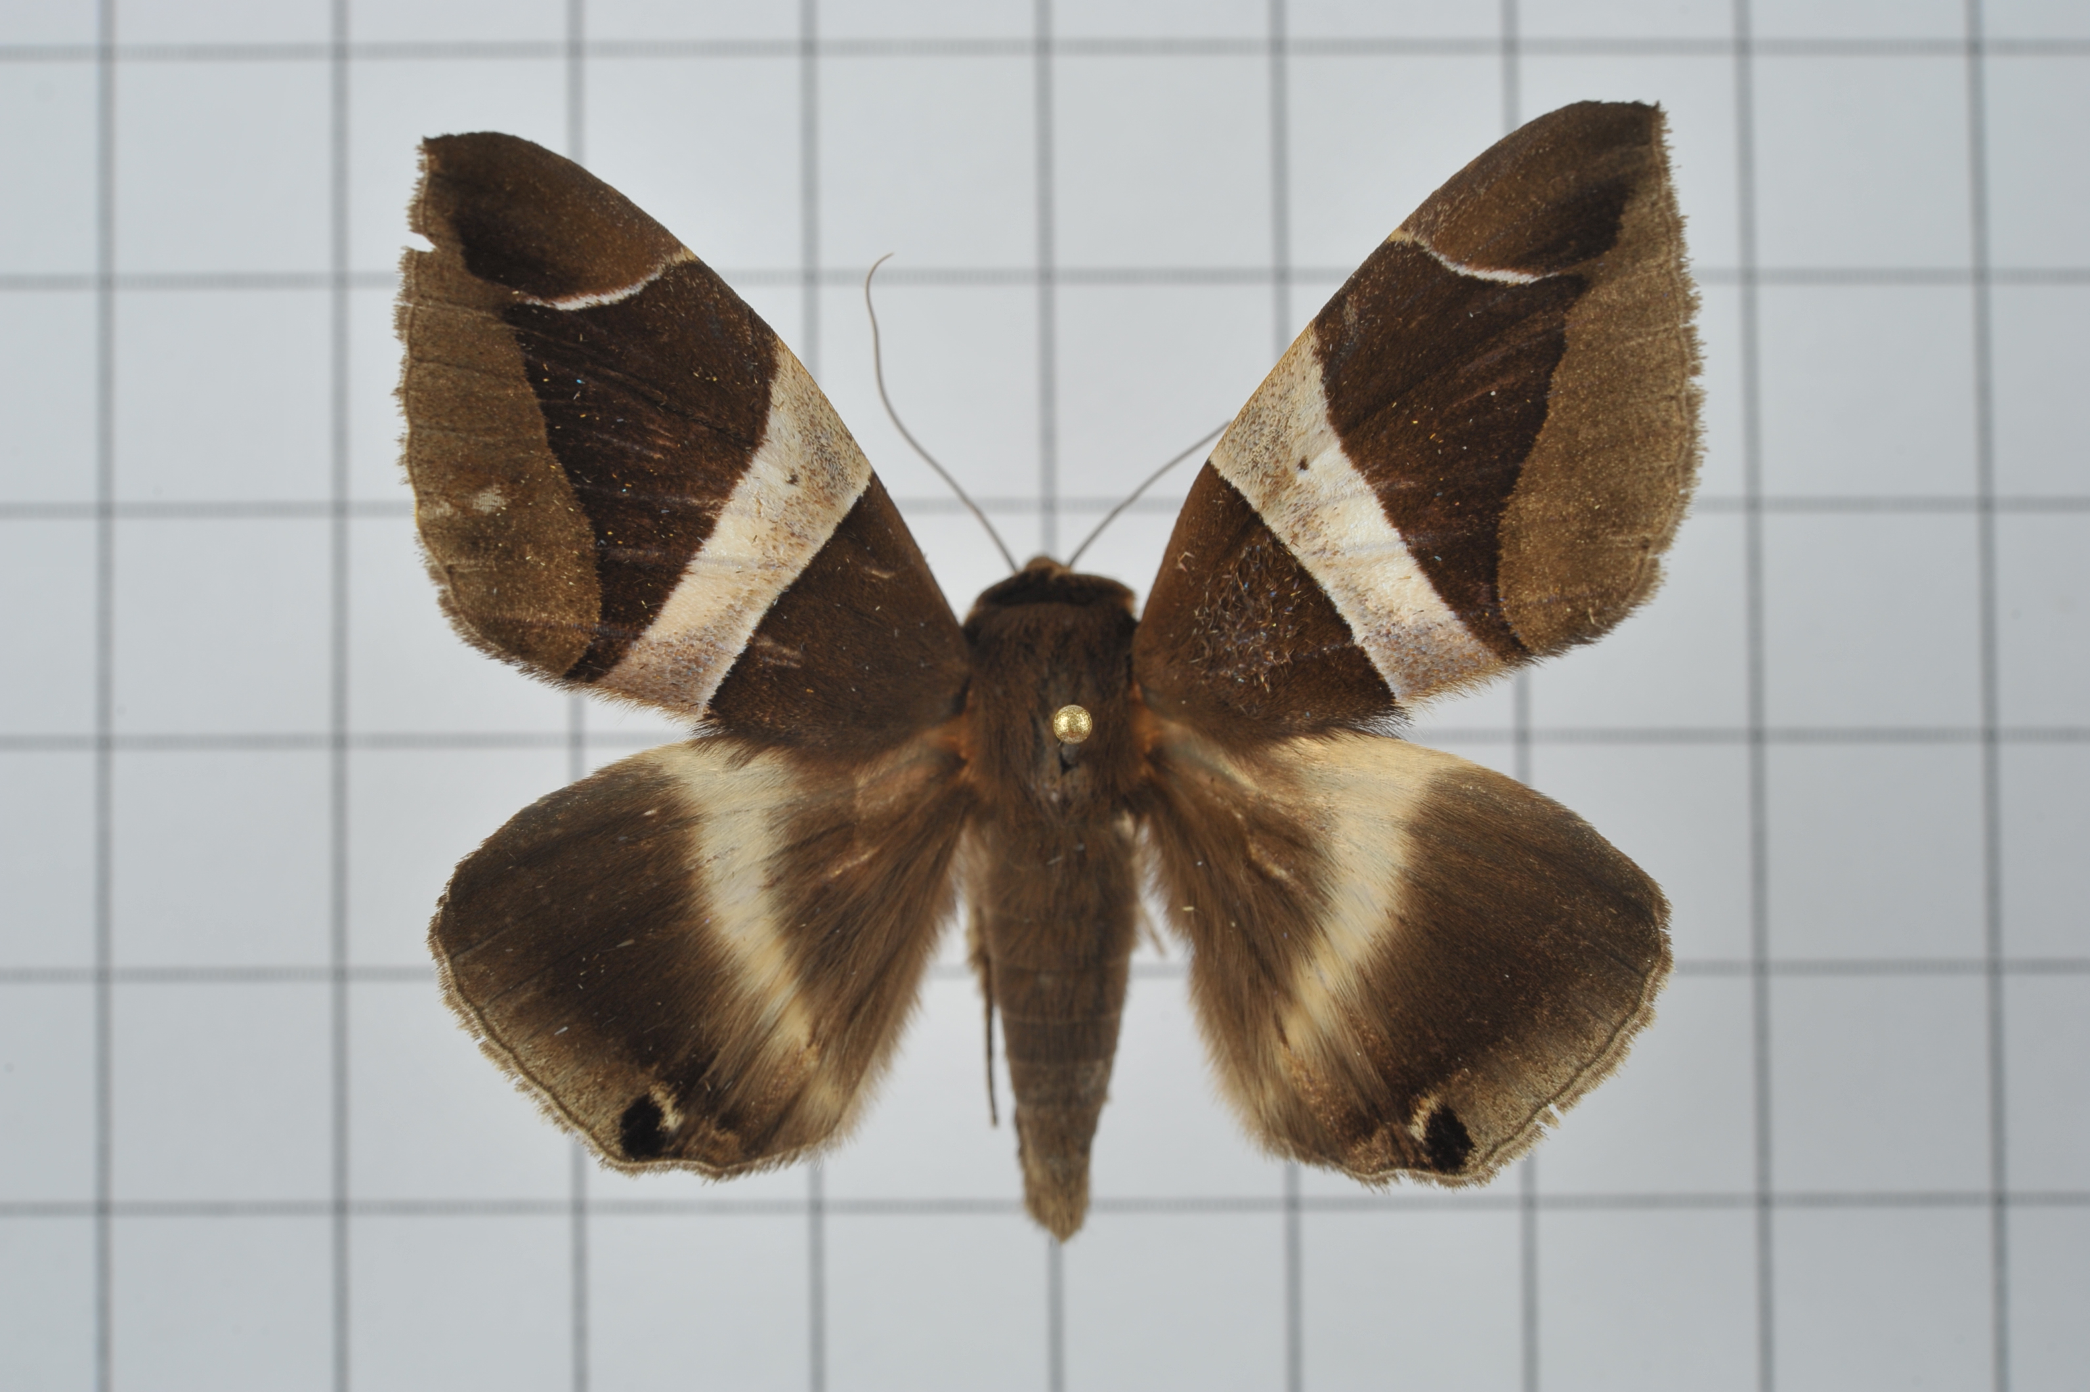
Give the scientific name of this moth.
Bastilla praetermissa
